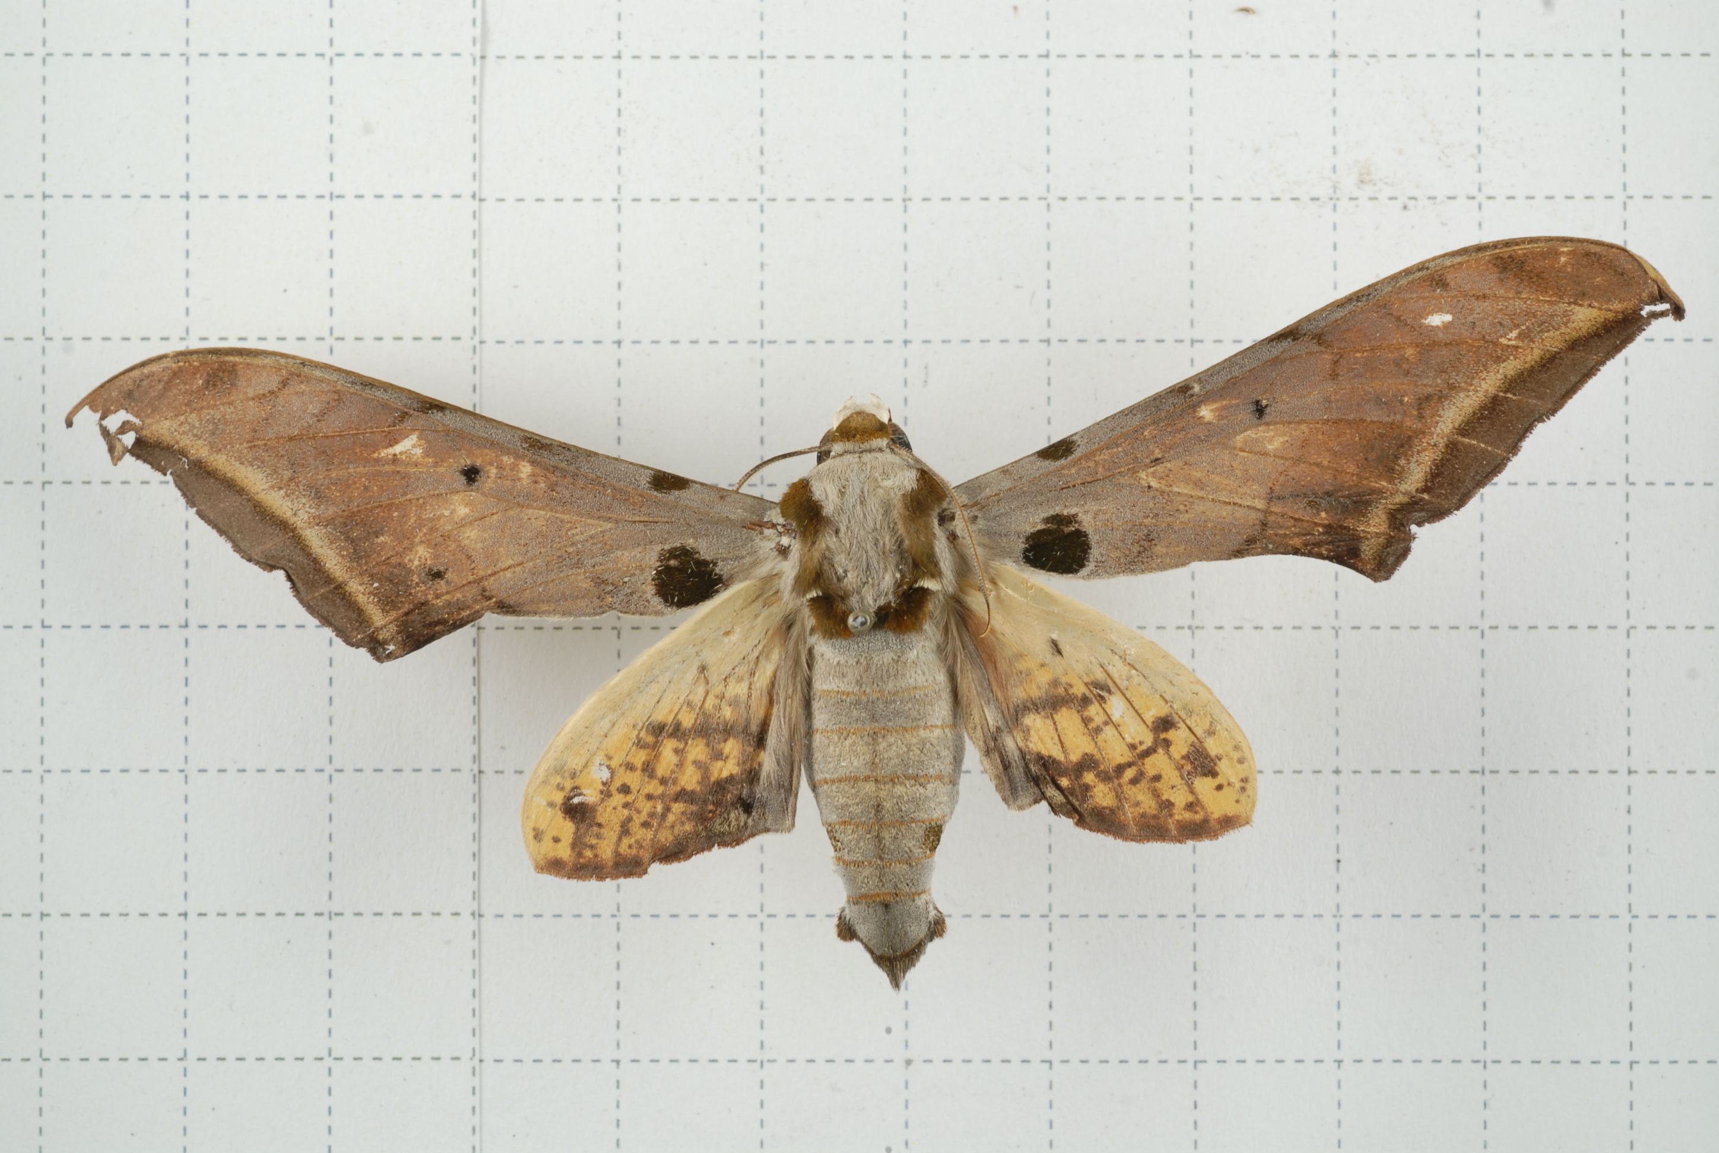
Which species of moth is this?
Ambulyx semiplacida
